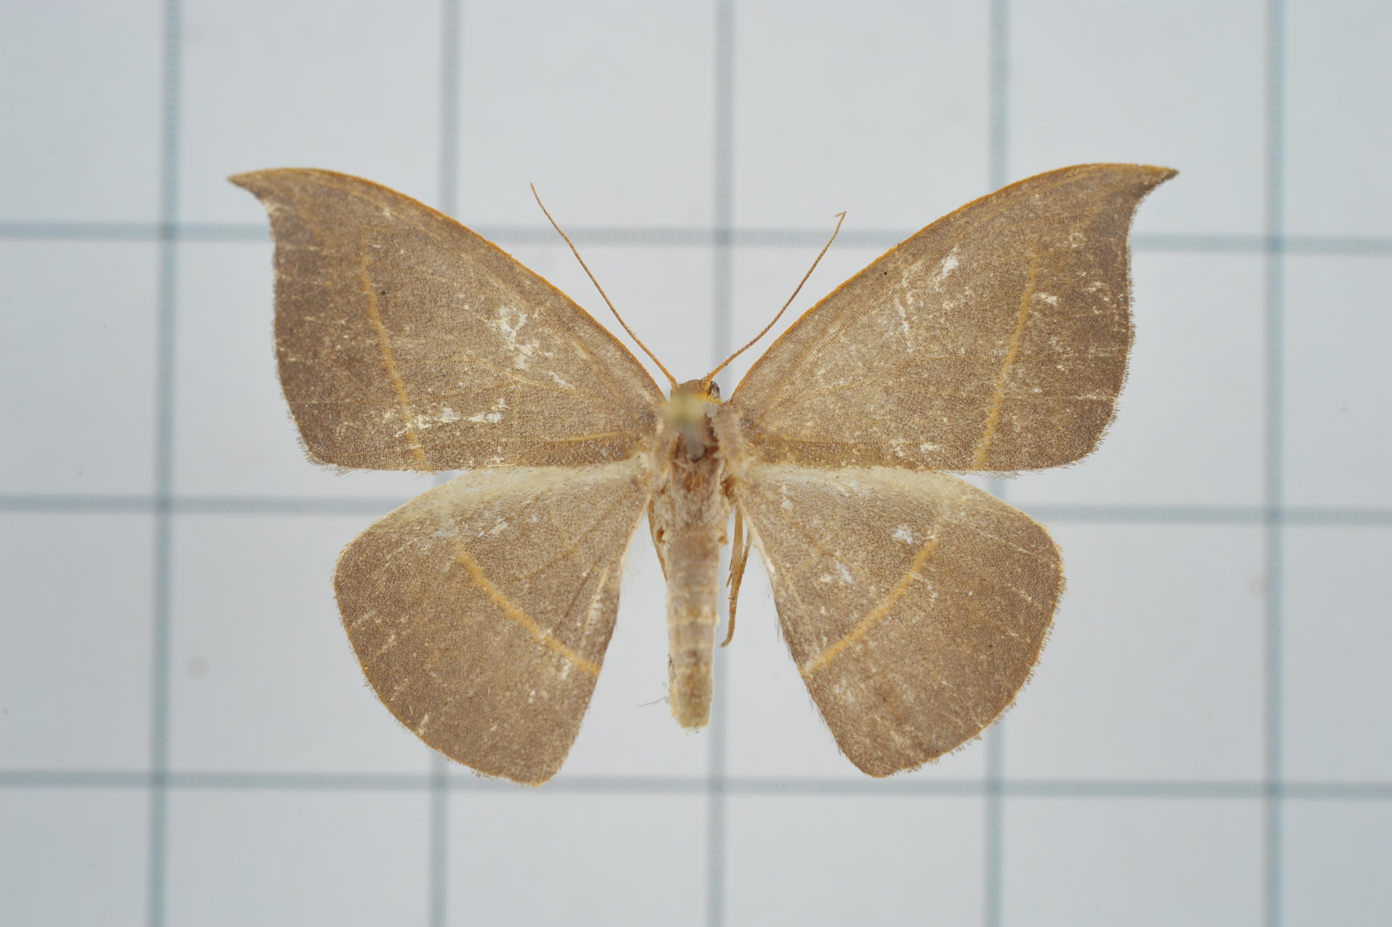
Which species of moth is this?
Microblepsis violacea
